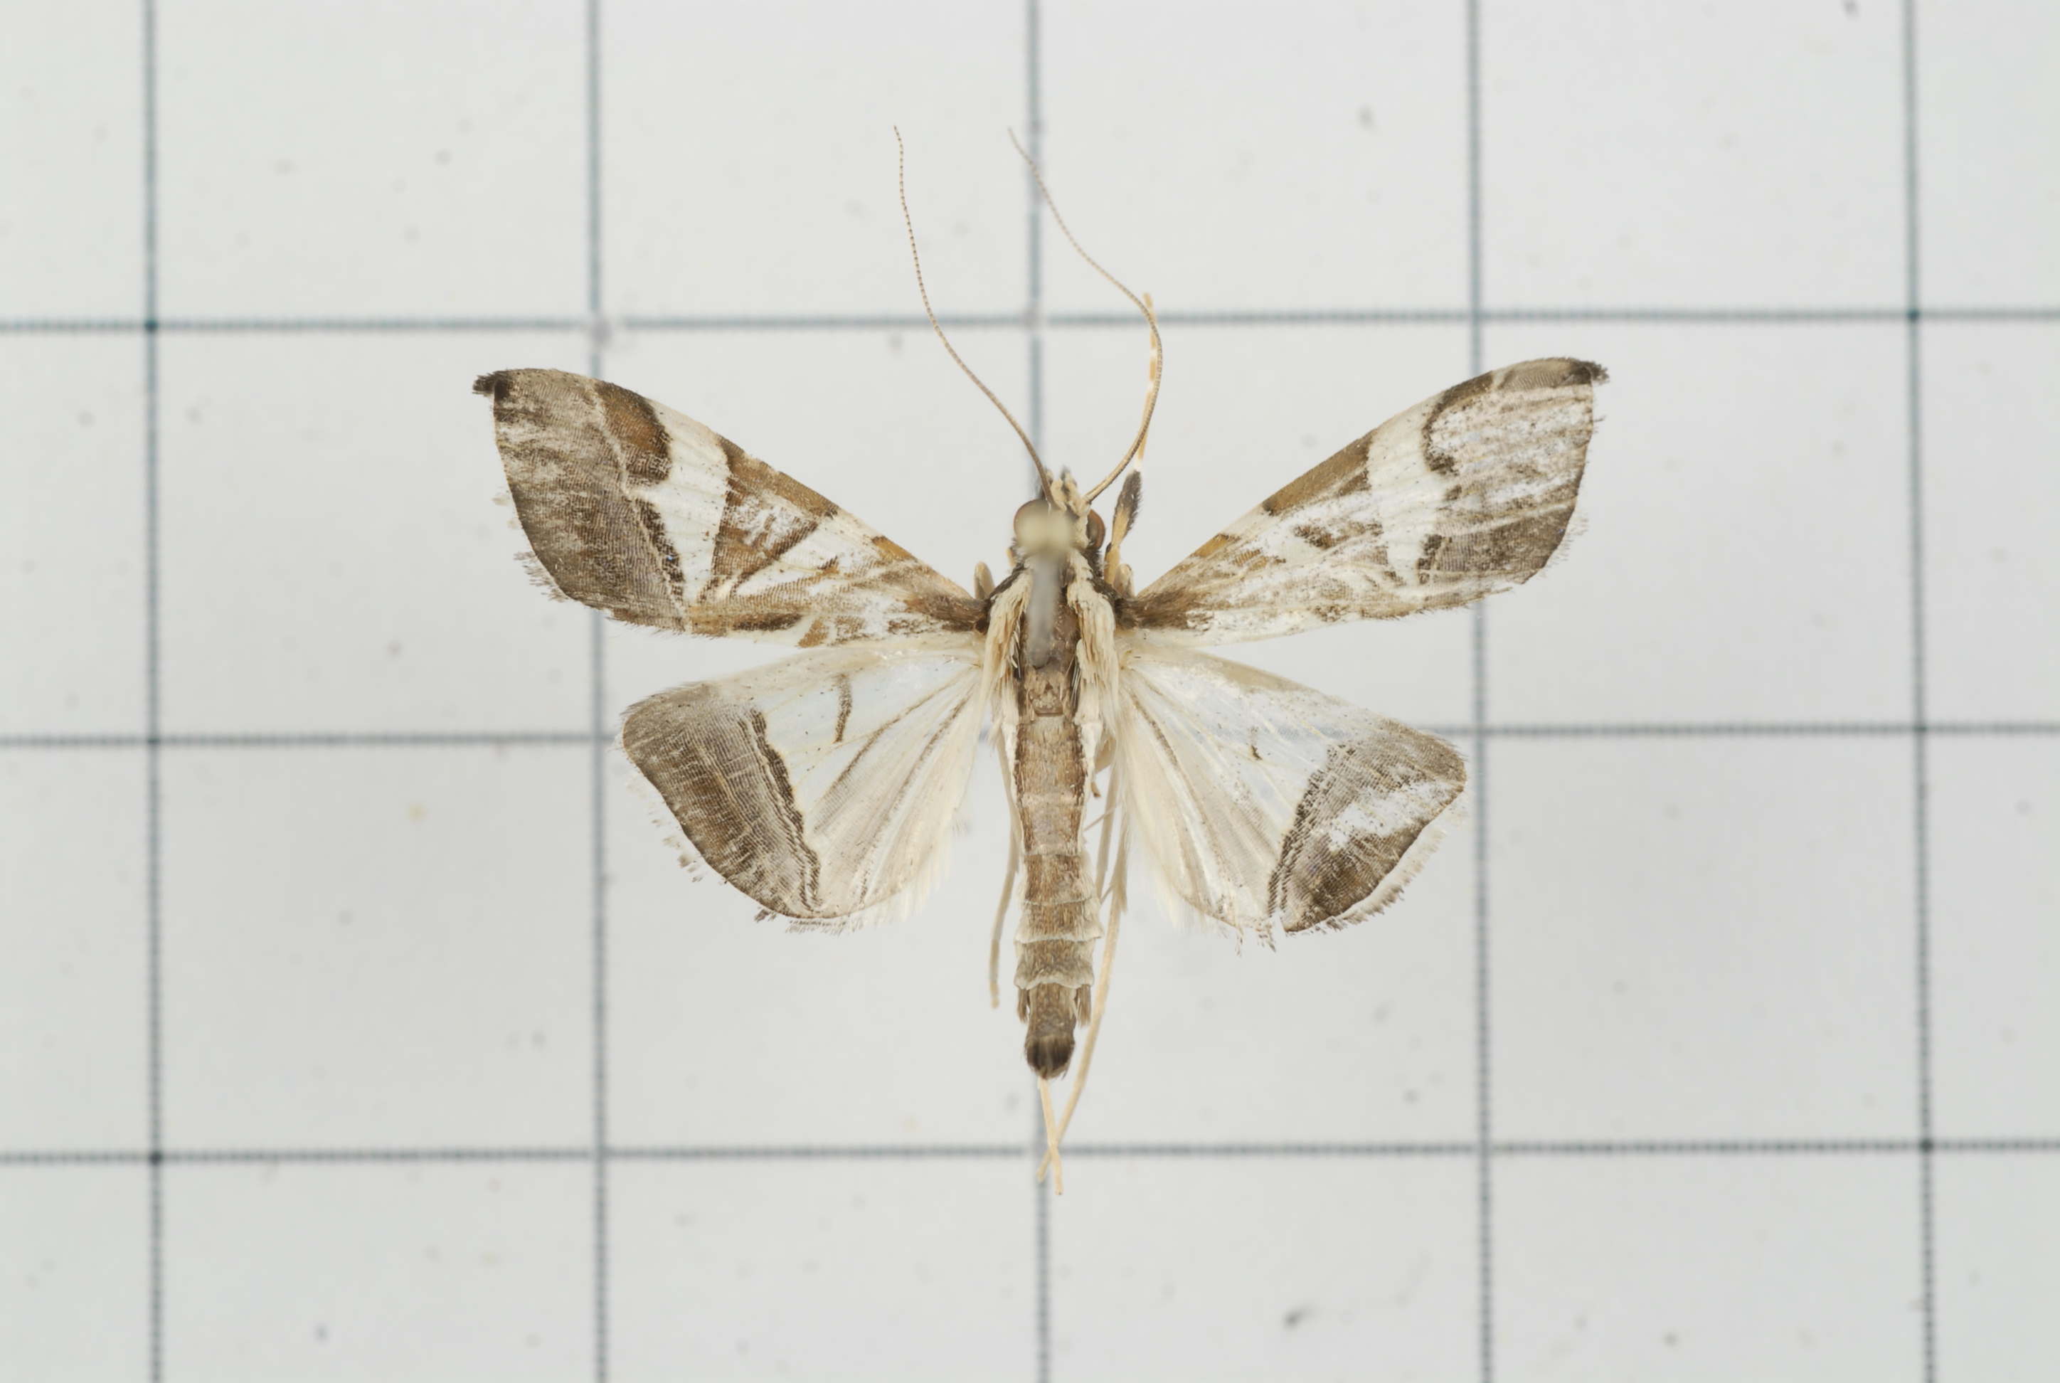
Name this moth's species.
Agrioglypta itysalis
